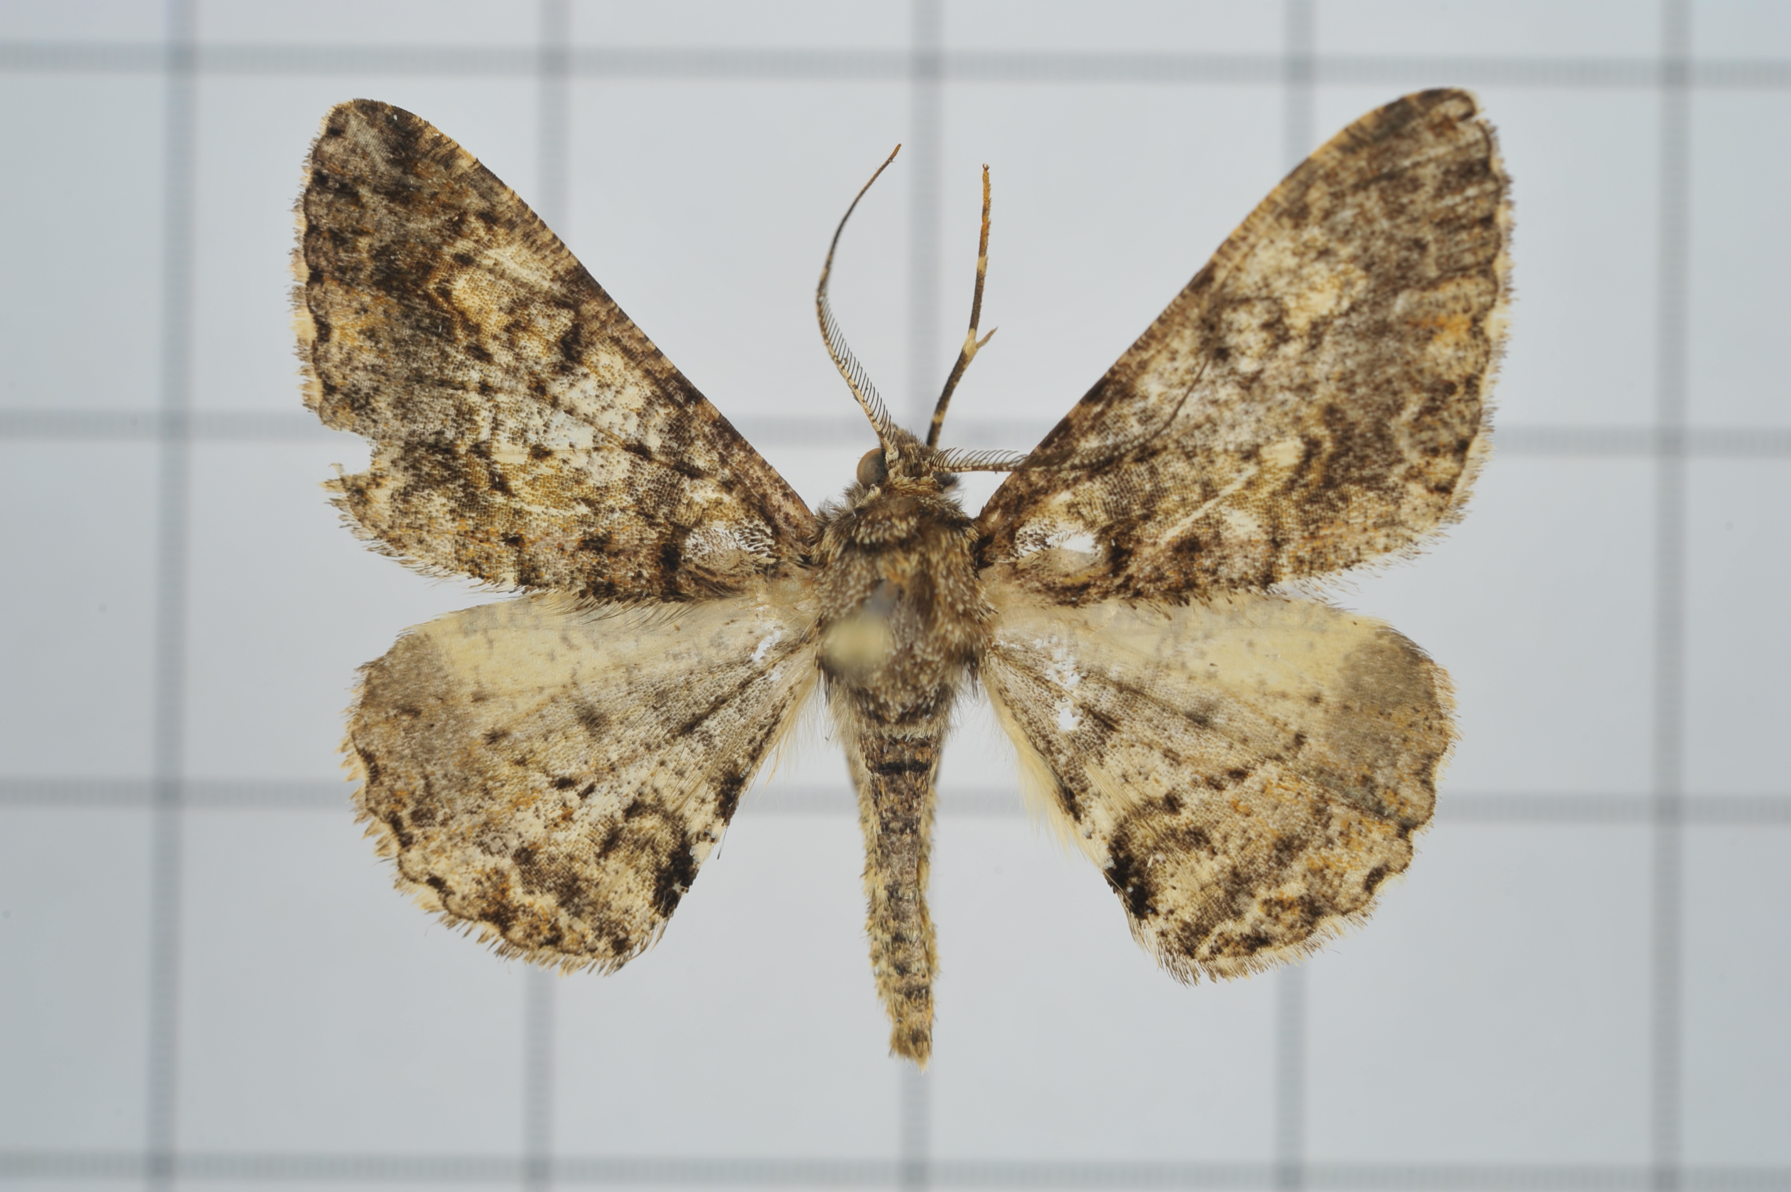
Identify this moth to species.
Alcis taiwanovariegata
